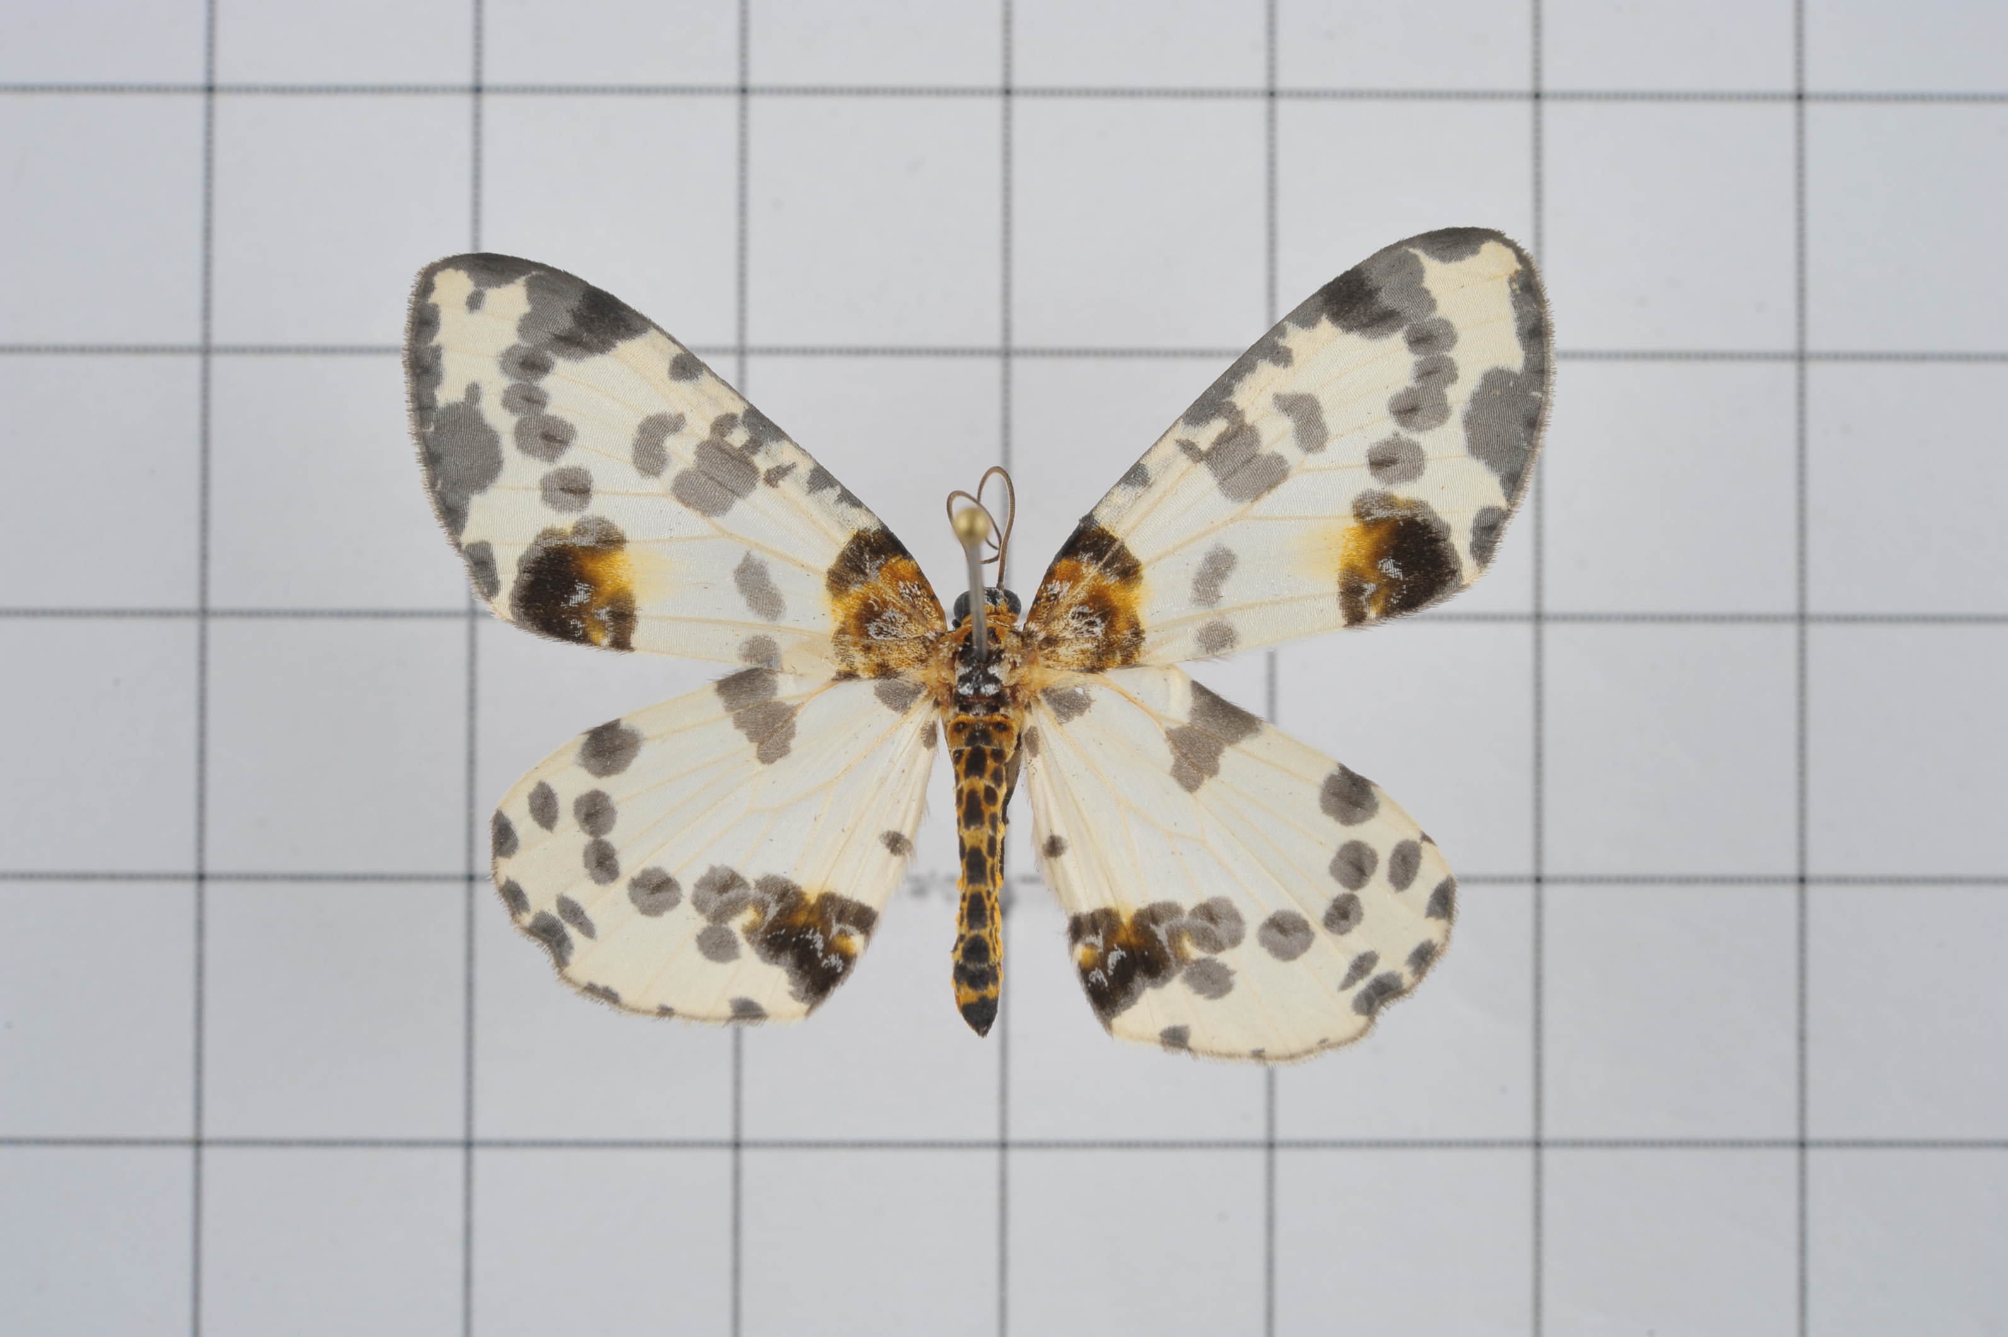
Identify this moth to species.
Abraxas formosilluminata
